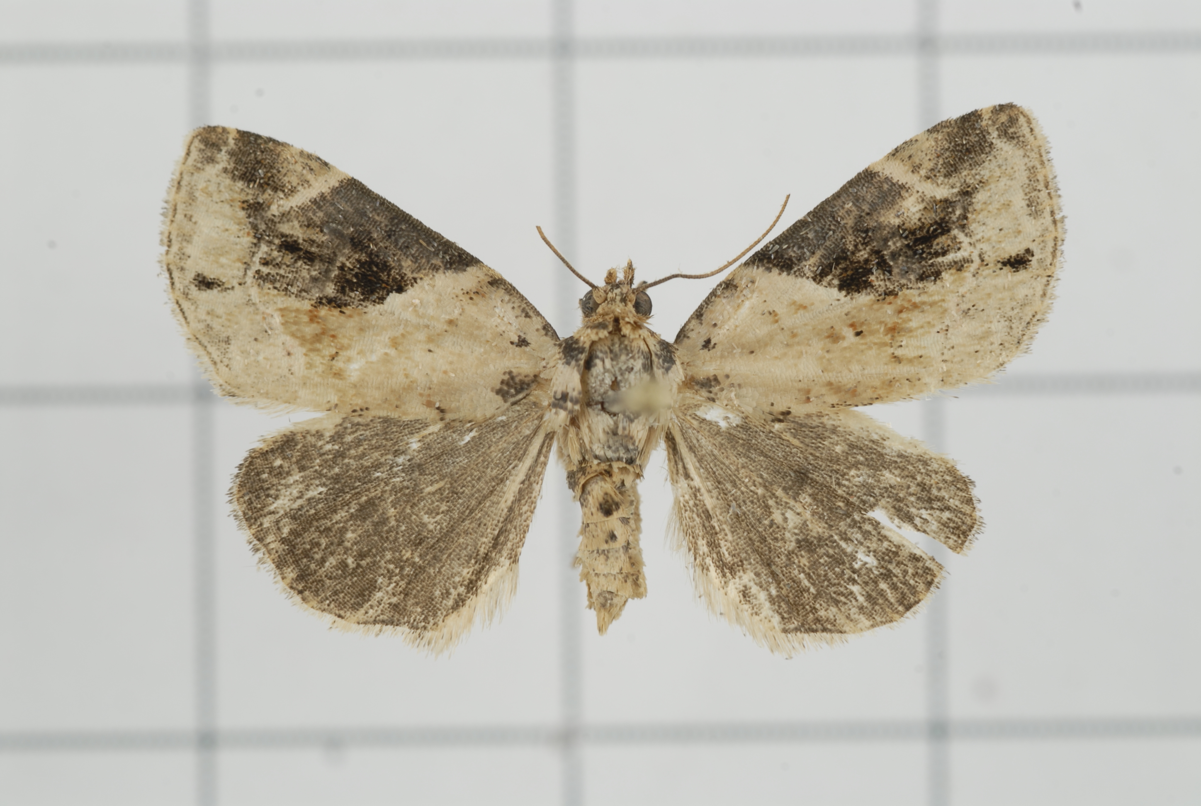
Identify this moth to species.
Pseudodeltote subcoenia
